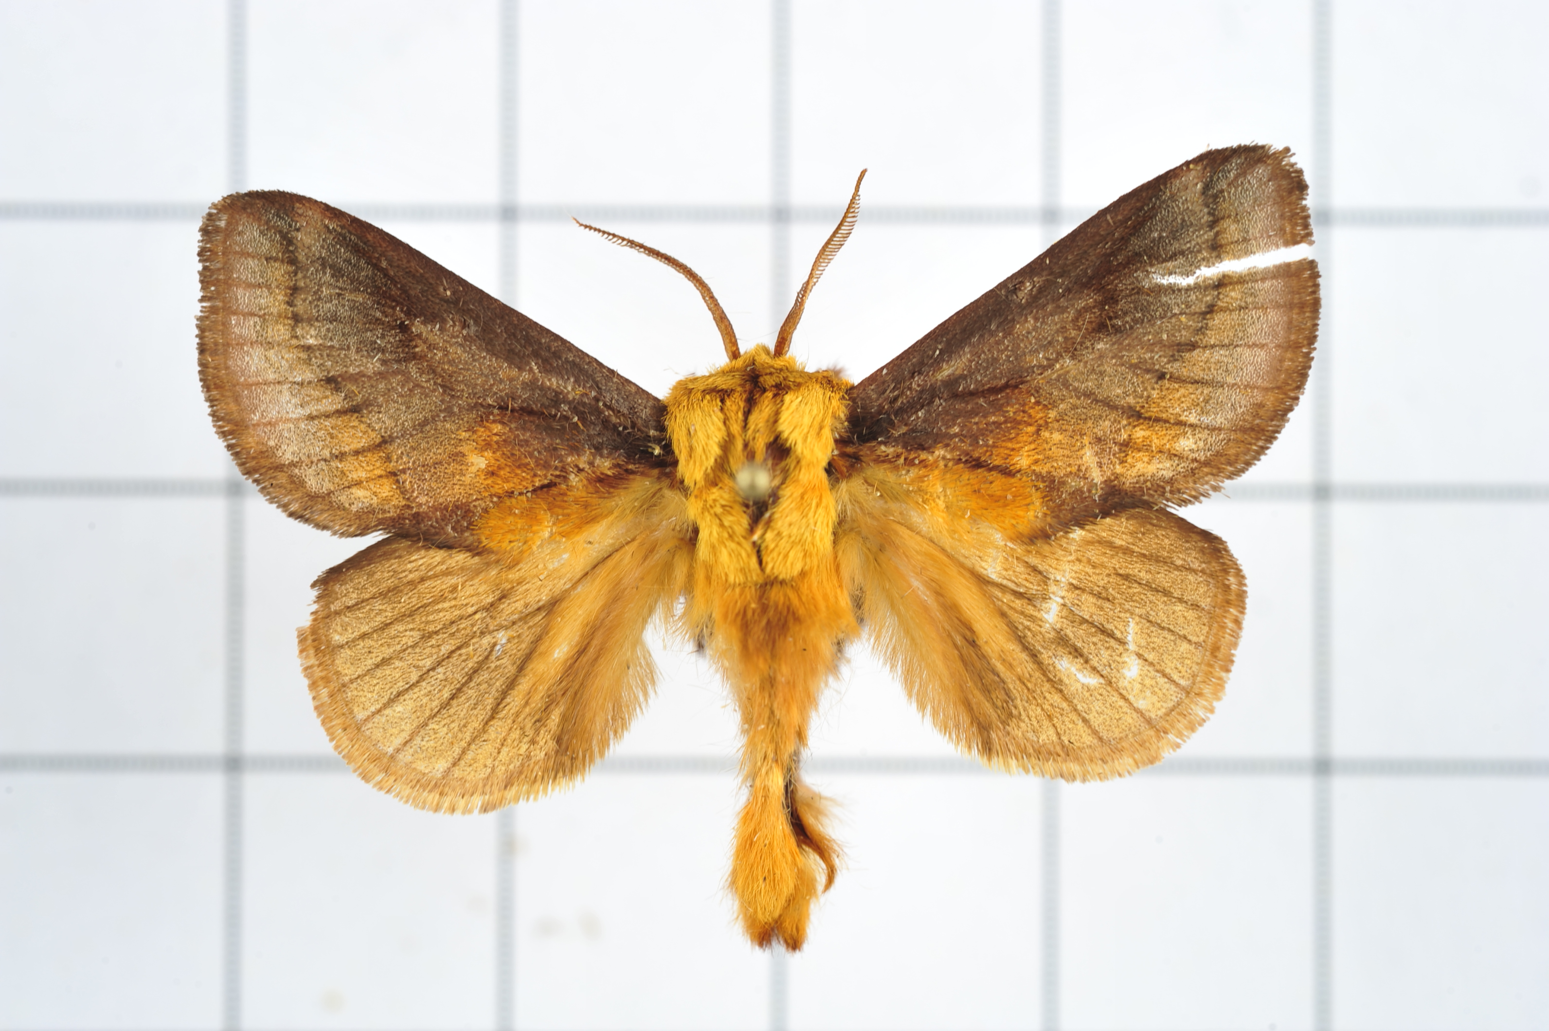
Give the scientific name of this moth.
Narosoideus flavidorsalis
